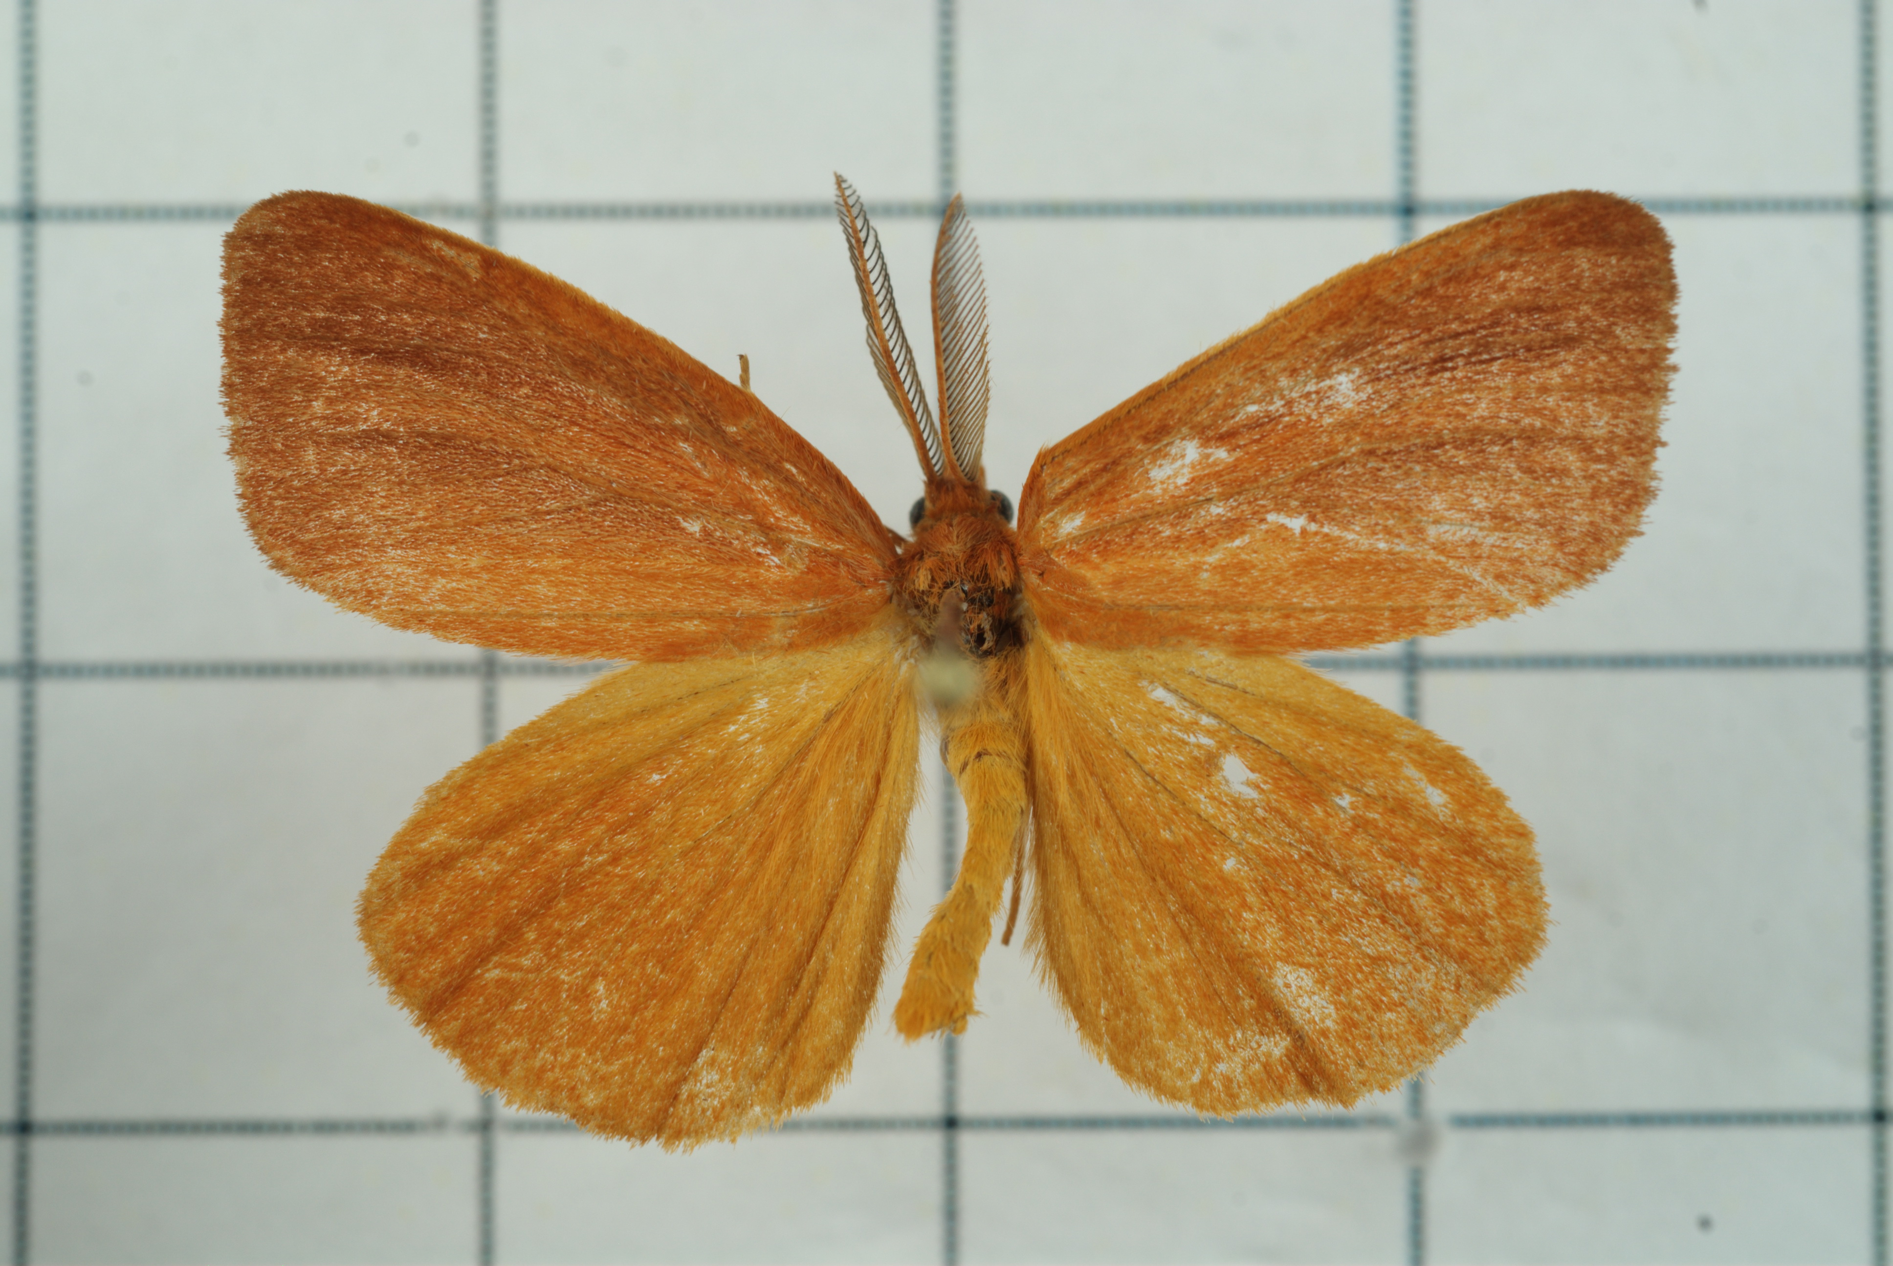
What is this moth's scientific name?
Pantana substrigosa
